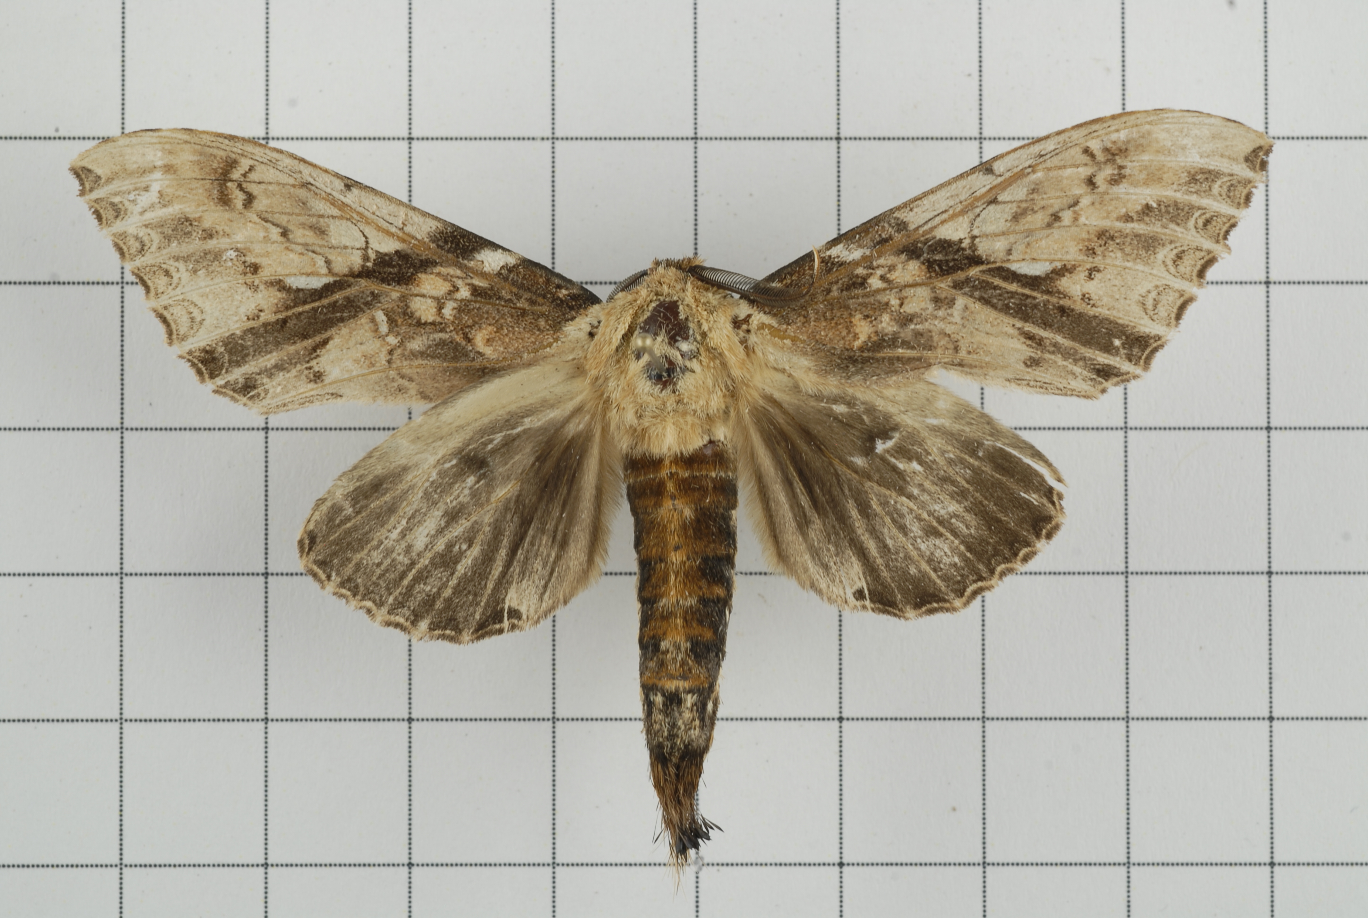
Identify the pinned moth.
Dudusa nobilis
